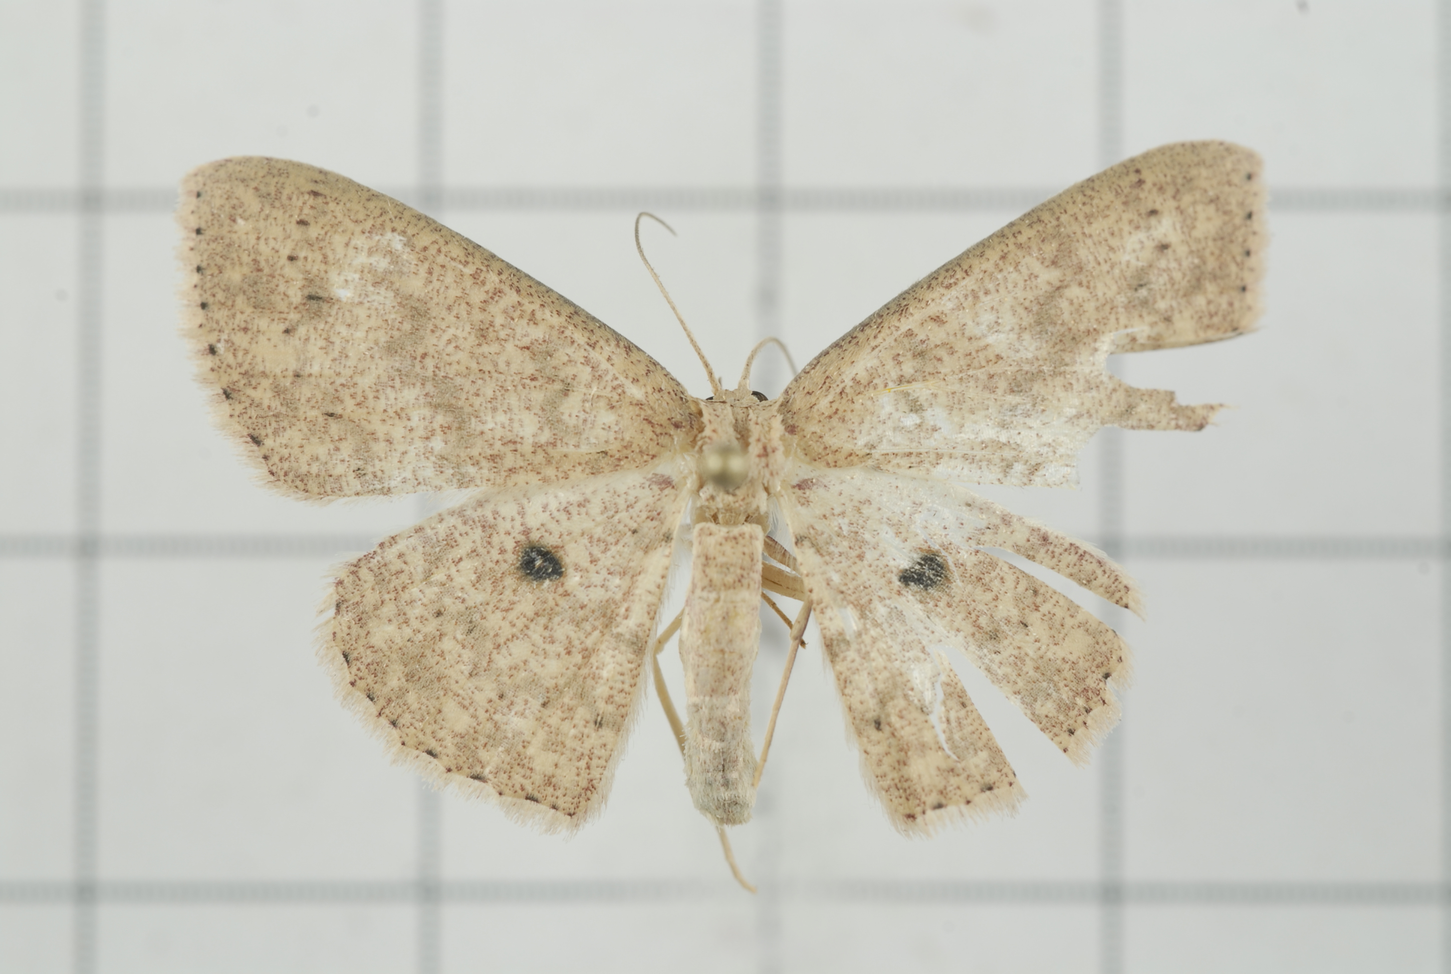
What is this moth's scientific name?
Perixera contrariata
